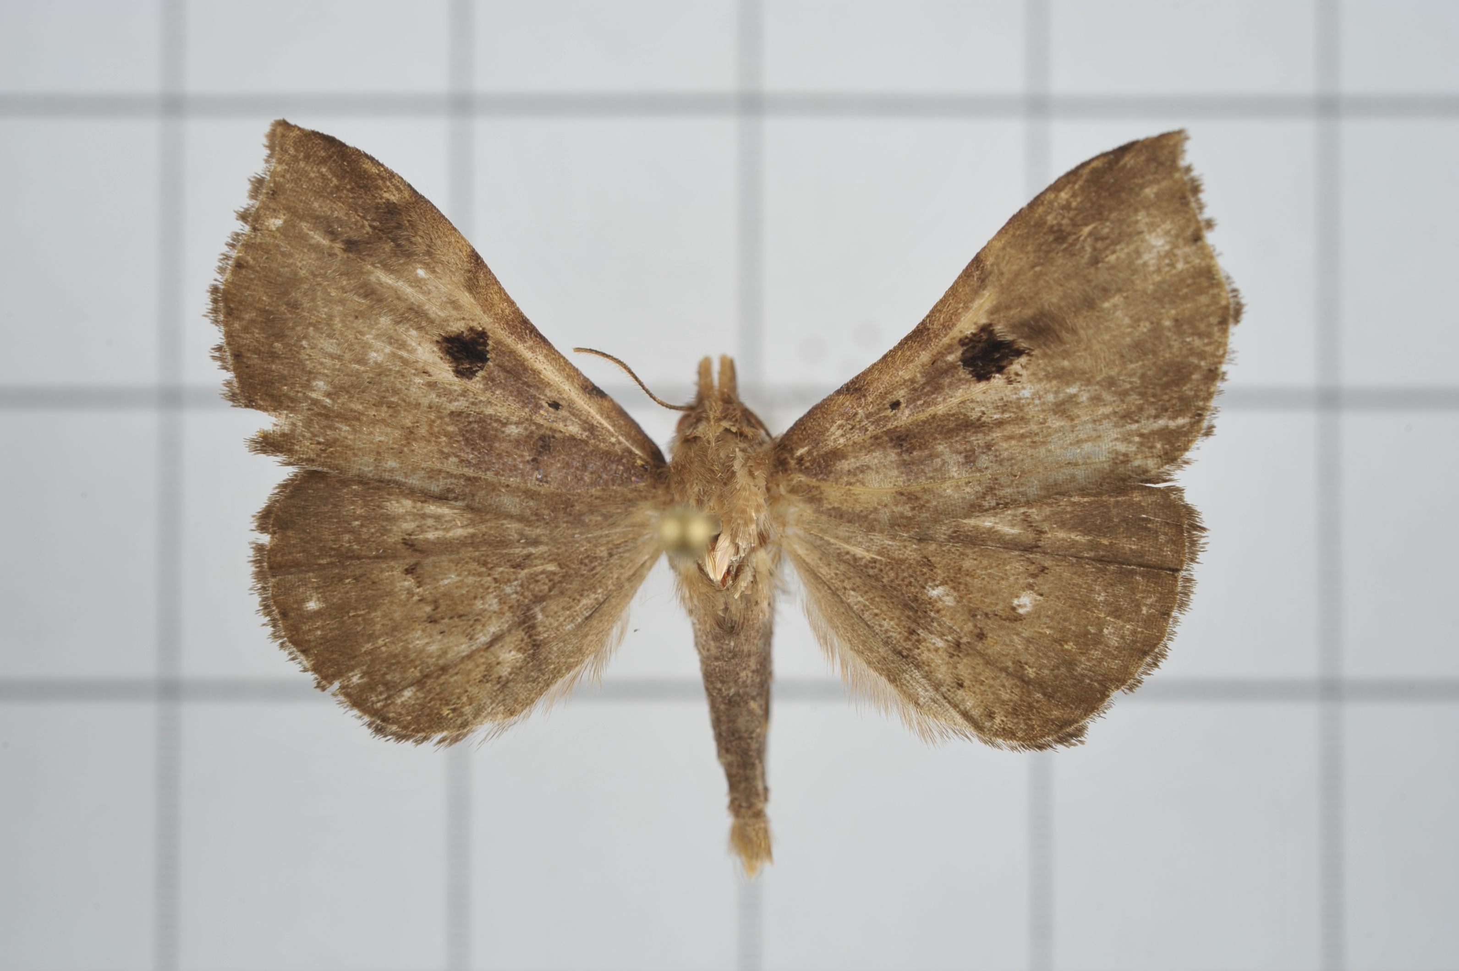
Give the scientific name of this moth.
Mosopia punctilinea
